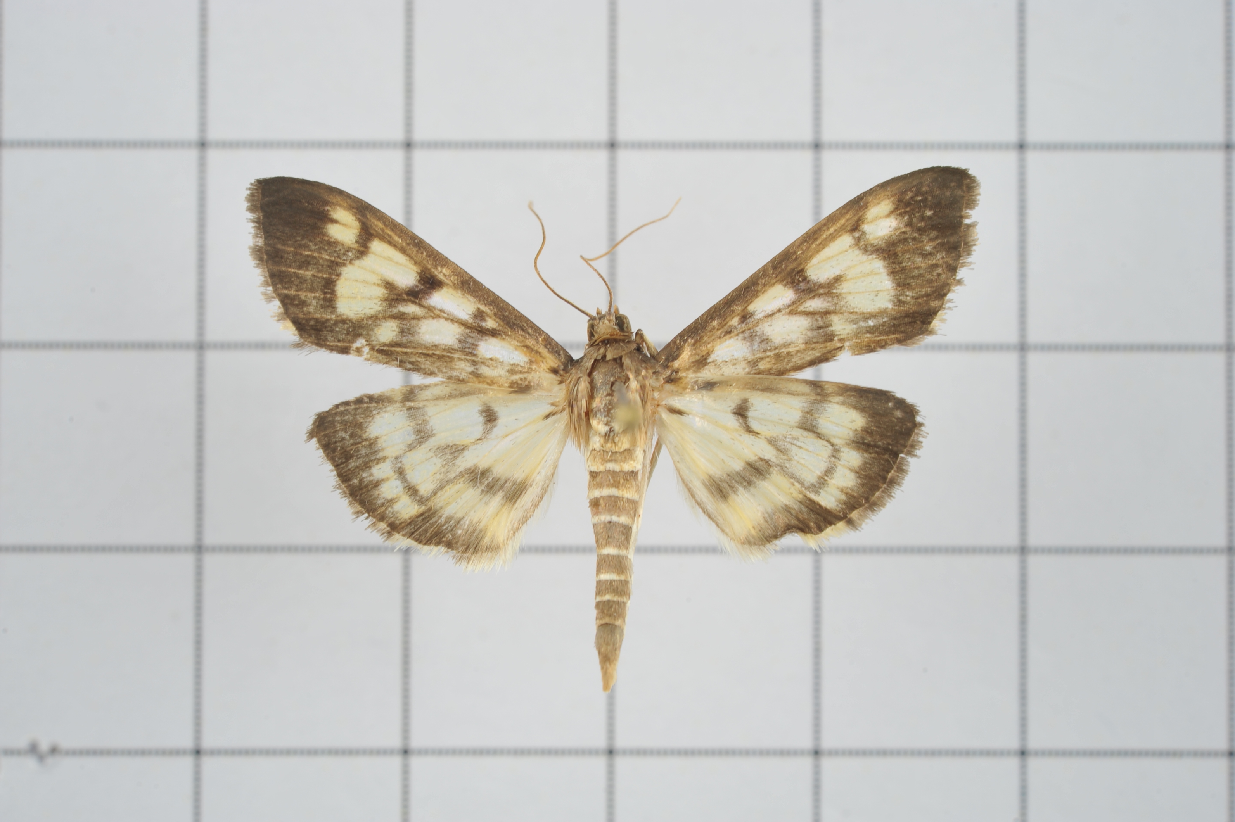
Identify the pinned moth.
Syllepte taiwanalis
